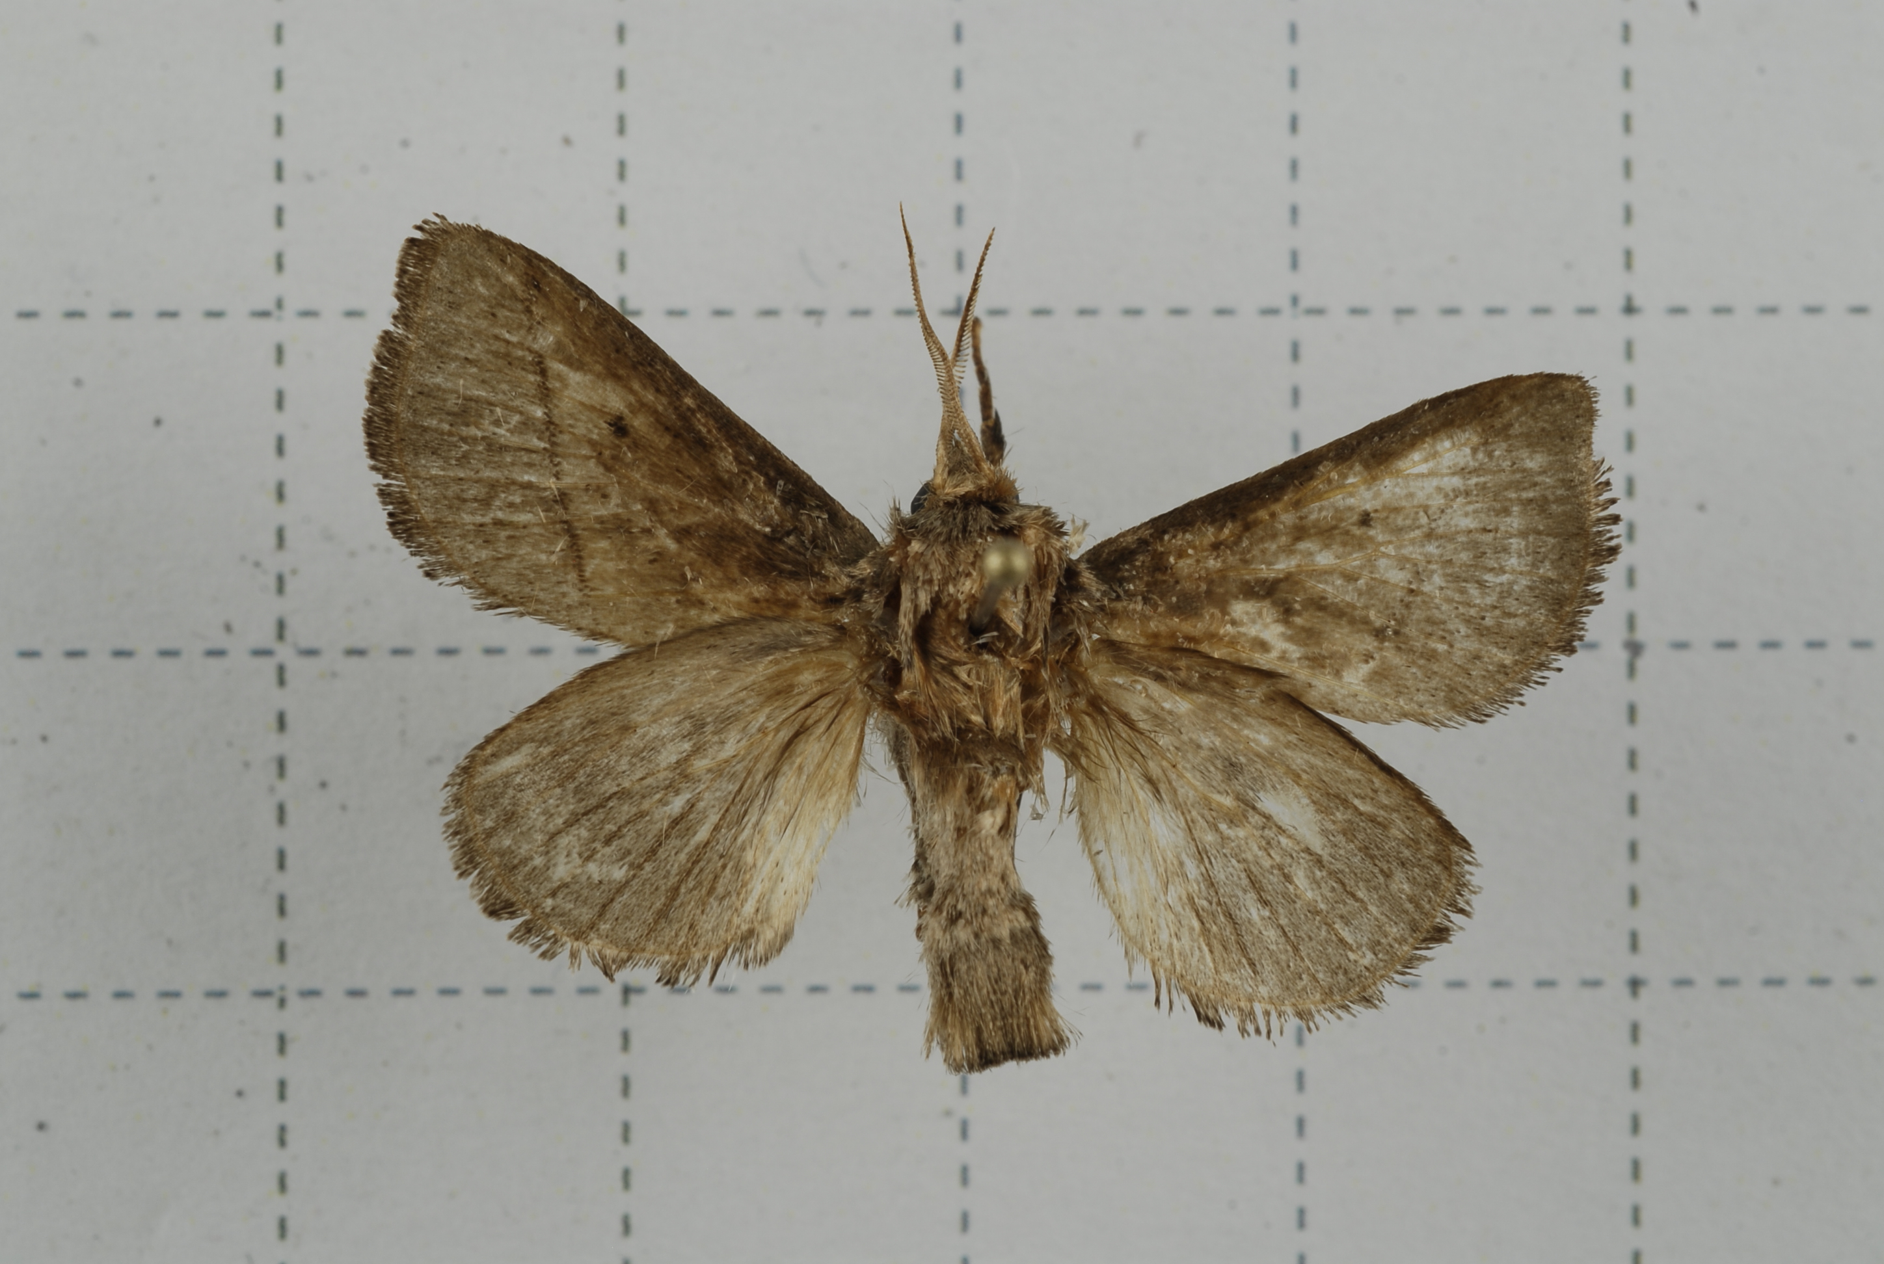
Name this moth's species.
Thosea sinensis
